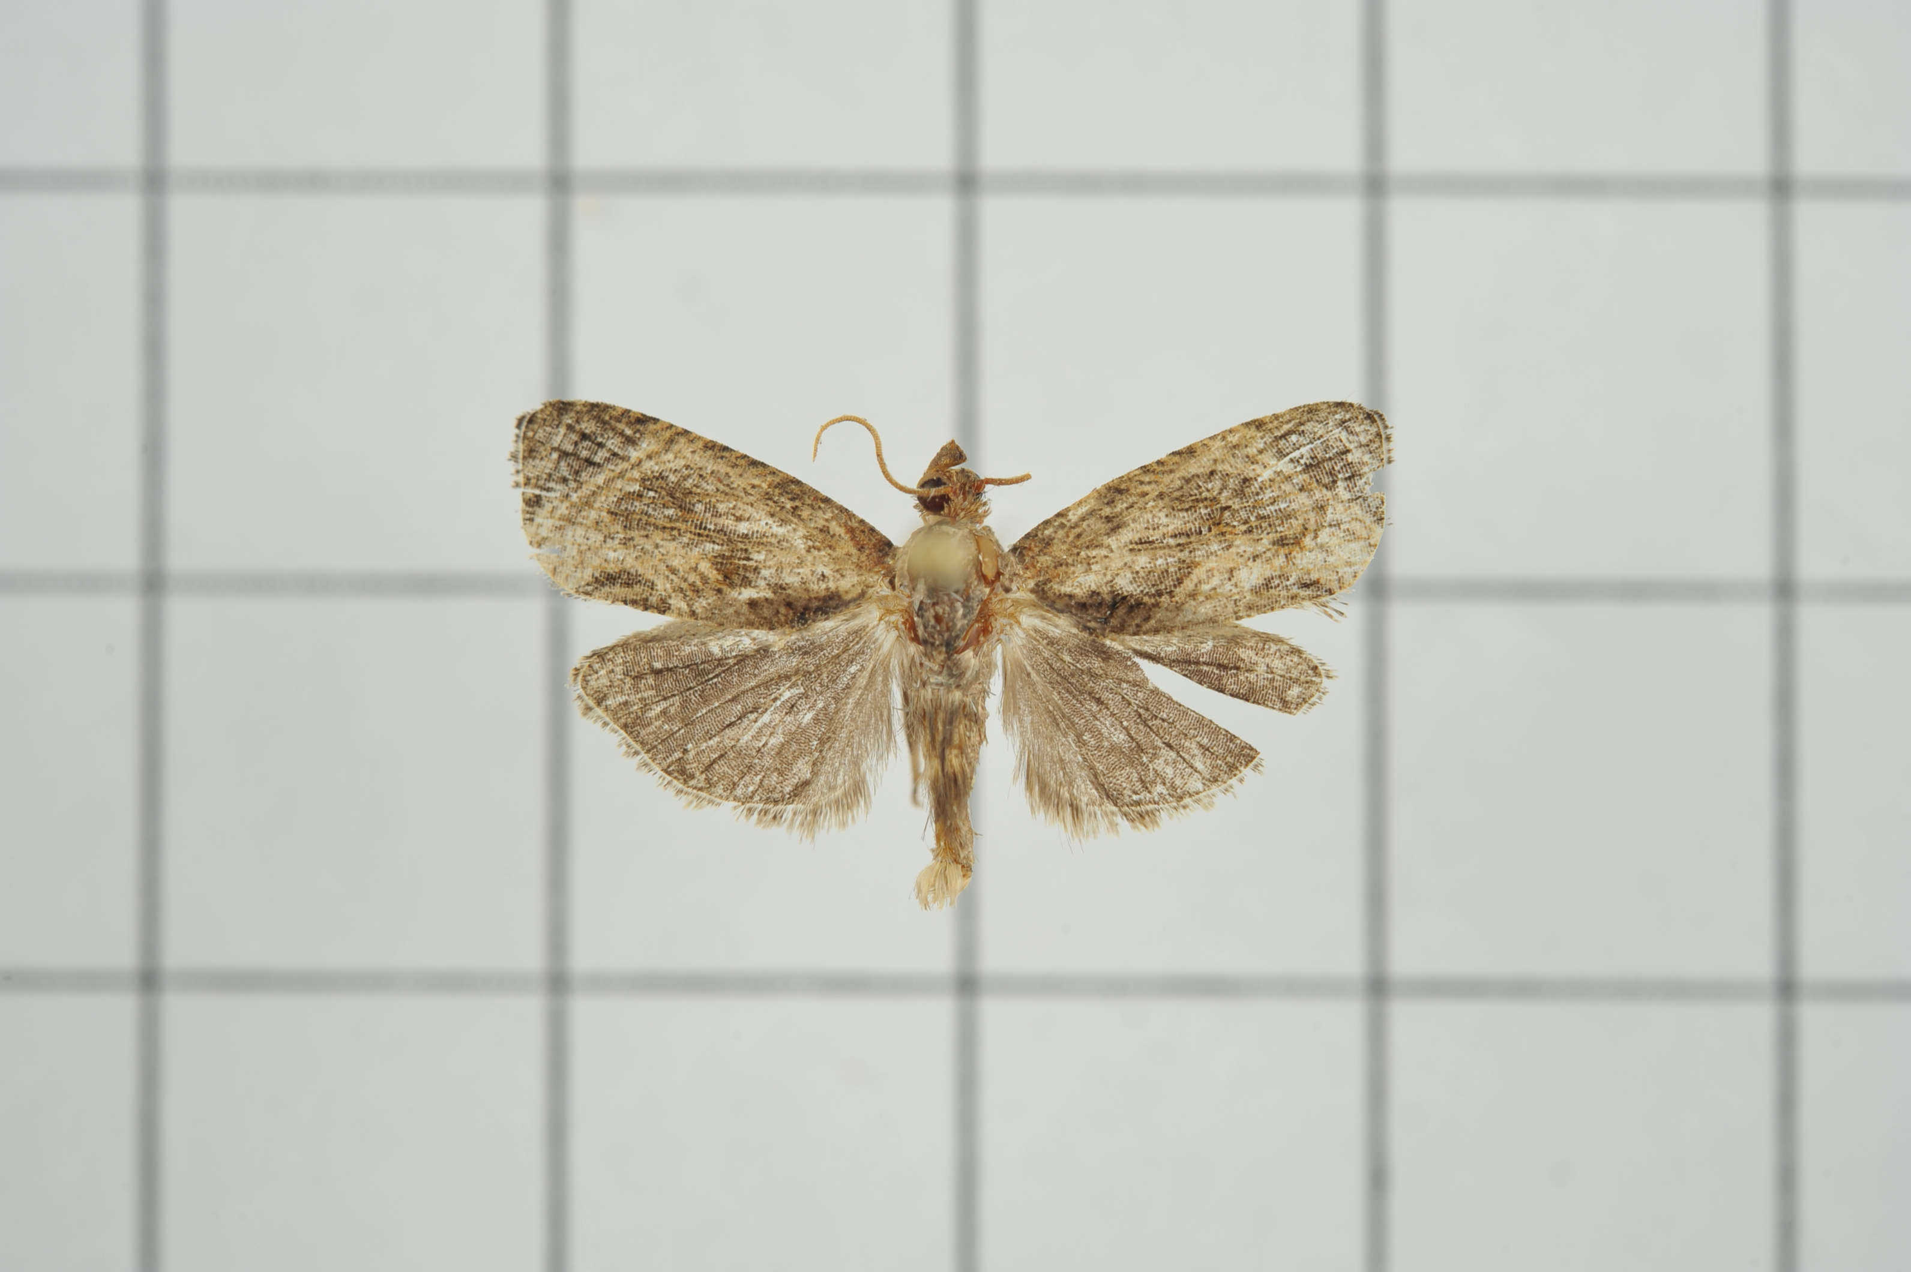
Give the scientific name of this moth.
Cryptophlebia repletana
